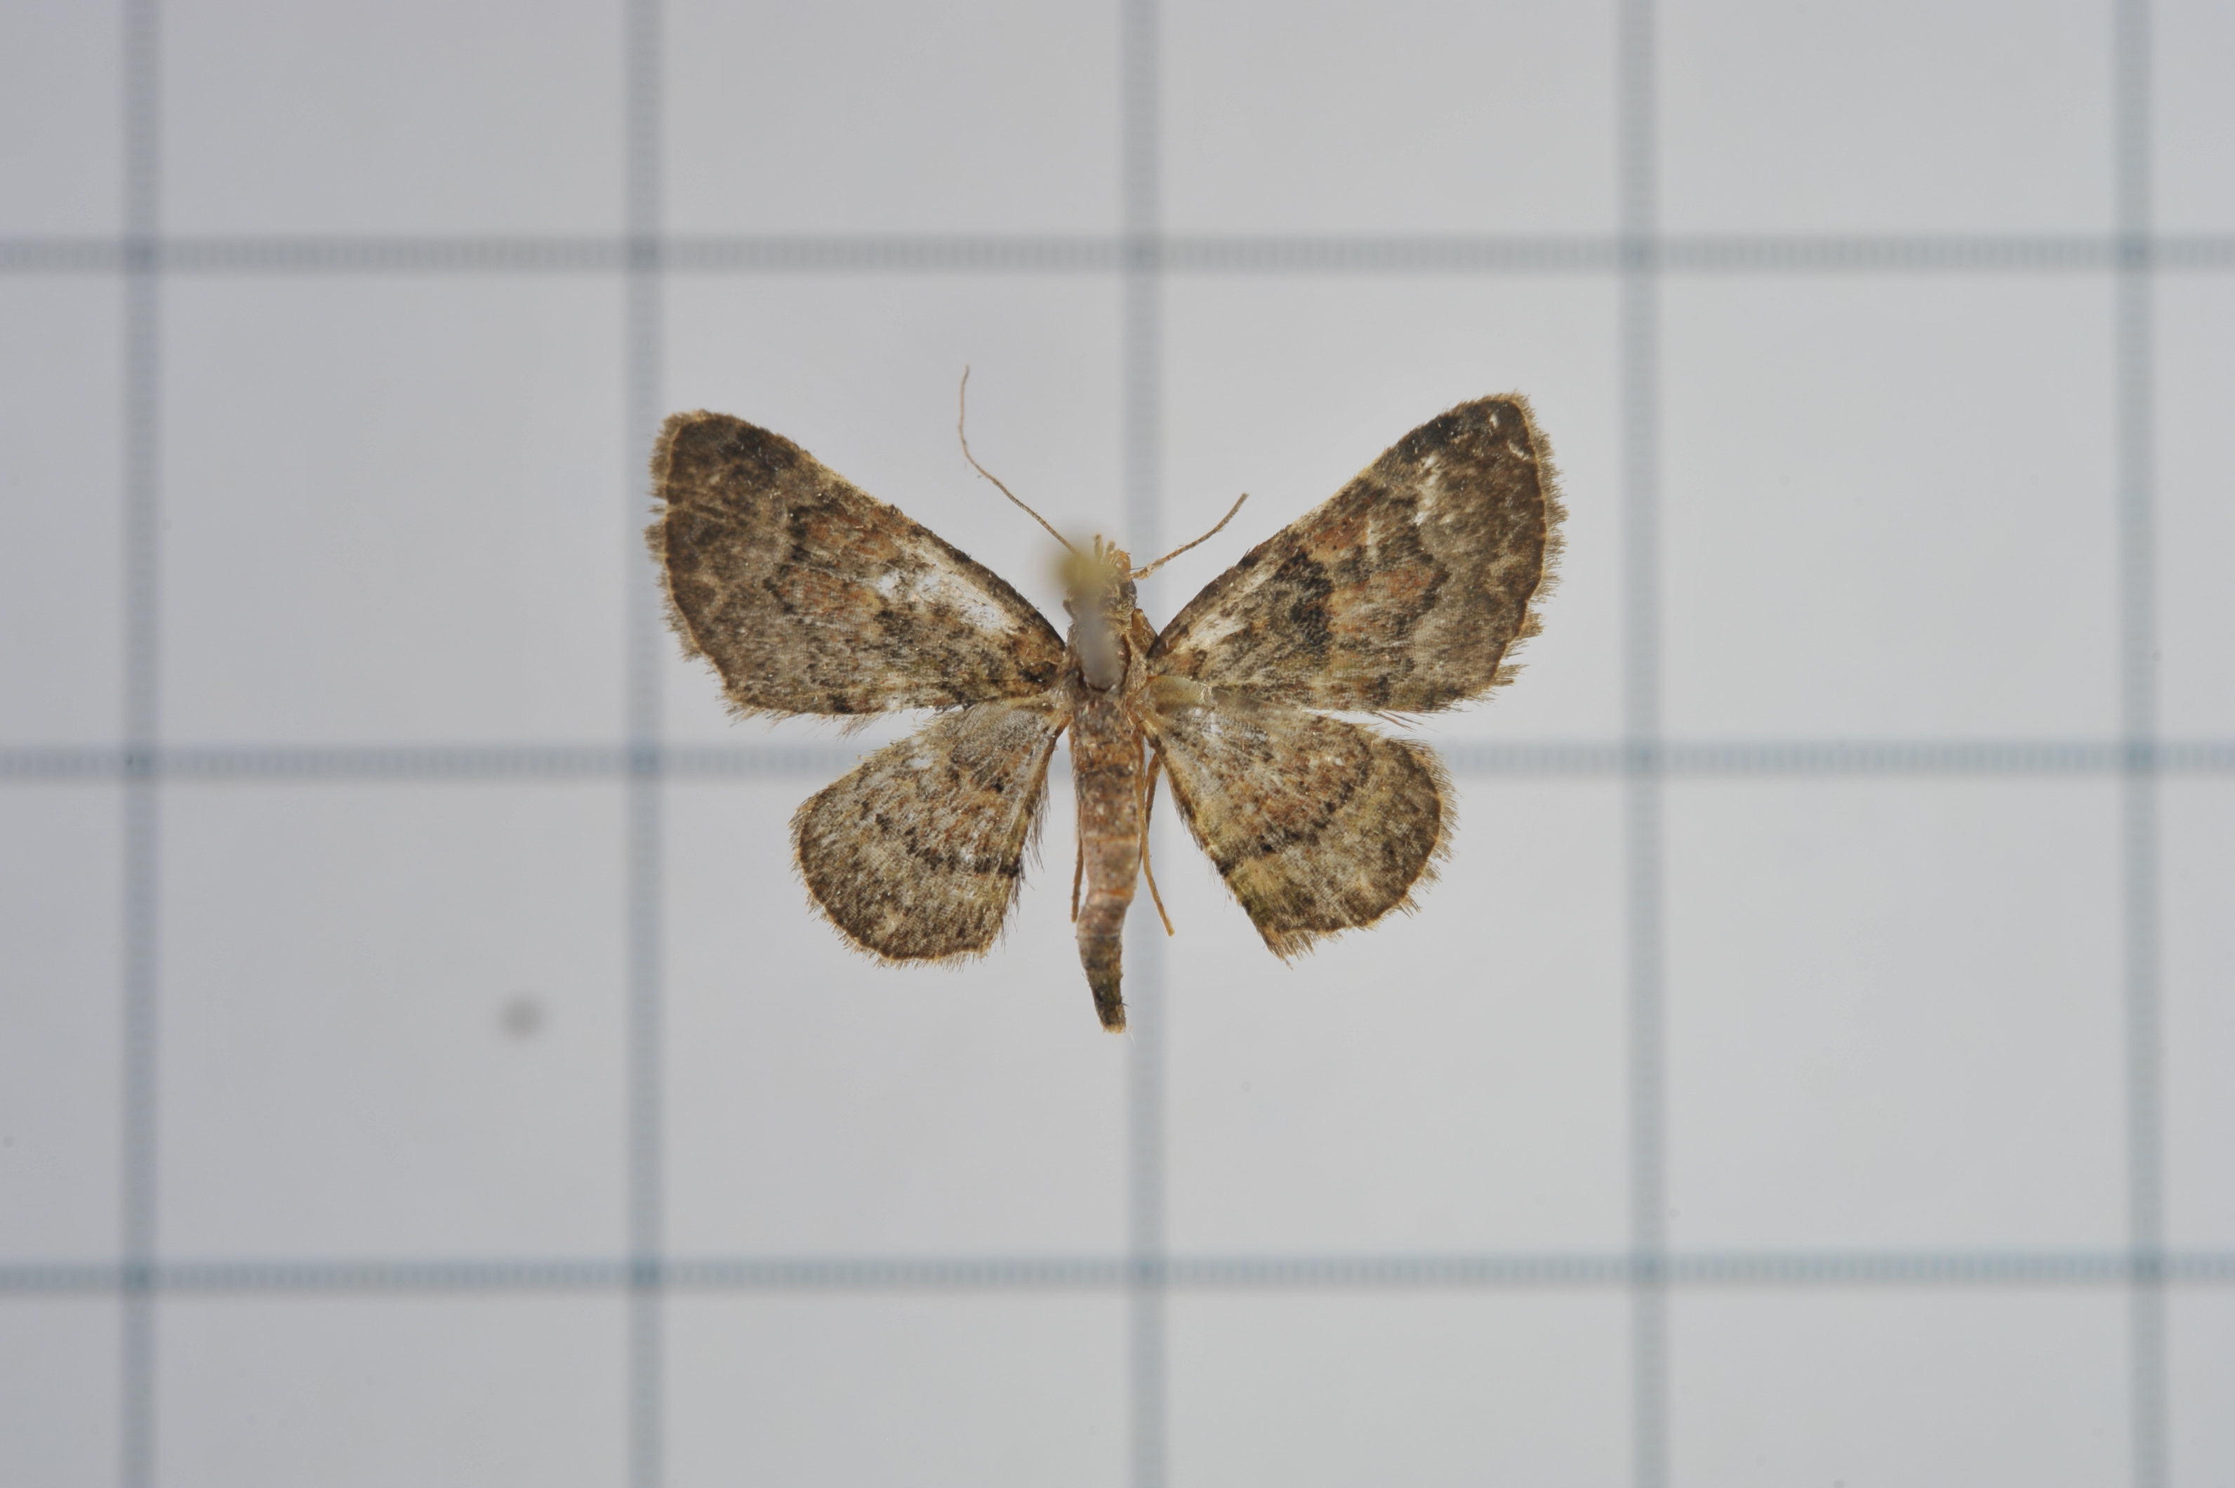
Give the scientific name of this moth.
Gymnoscelis albicaudata
